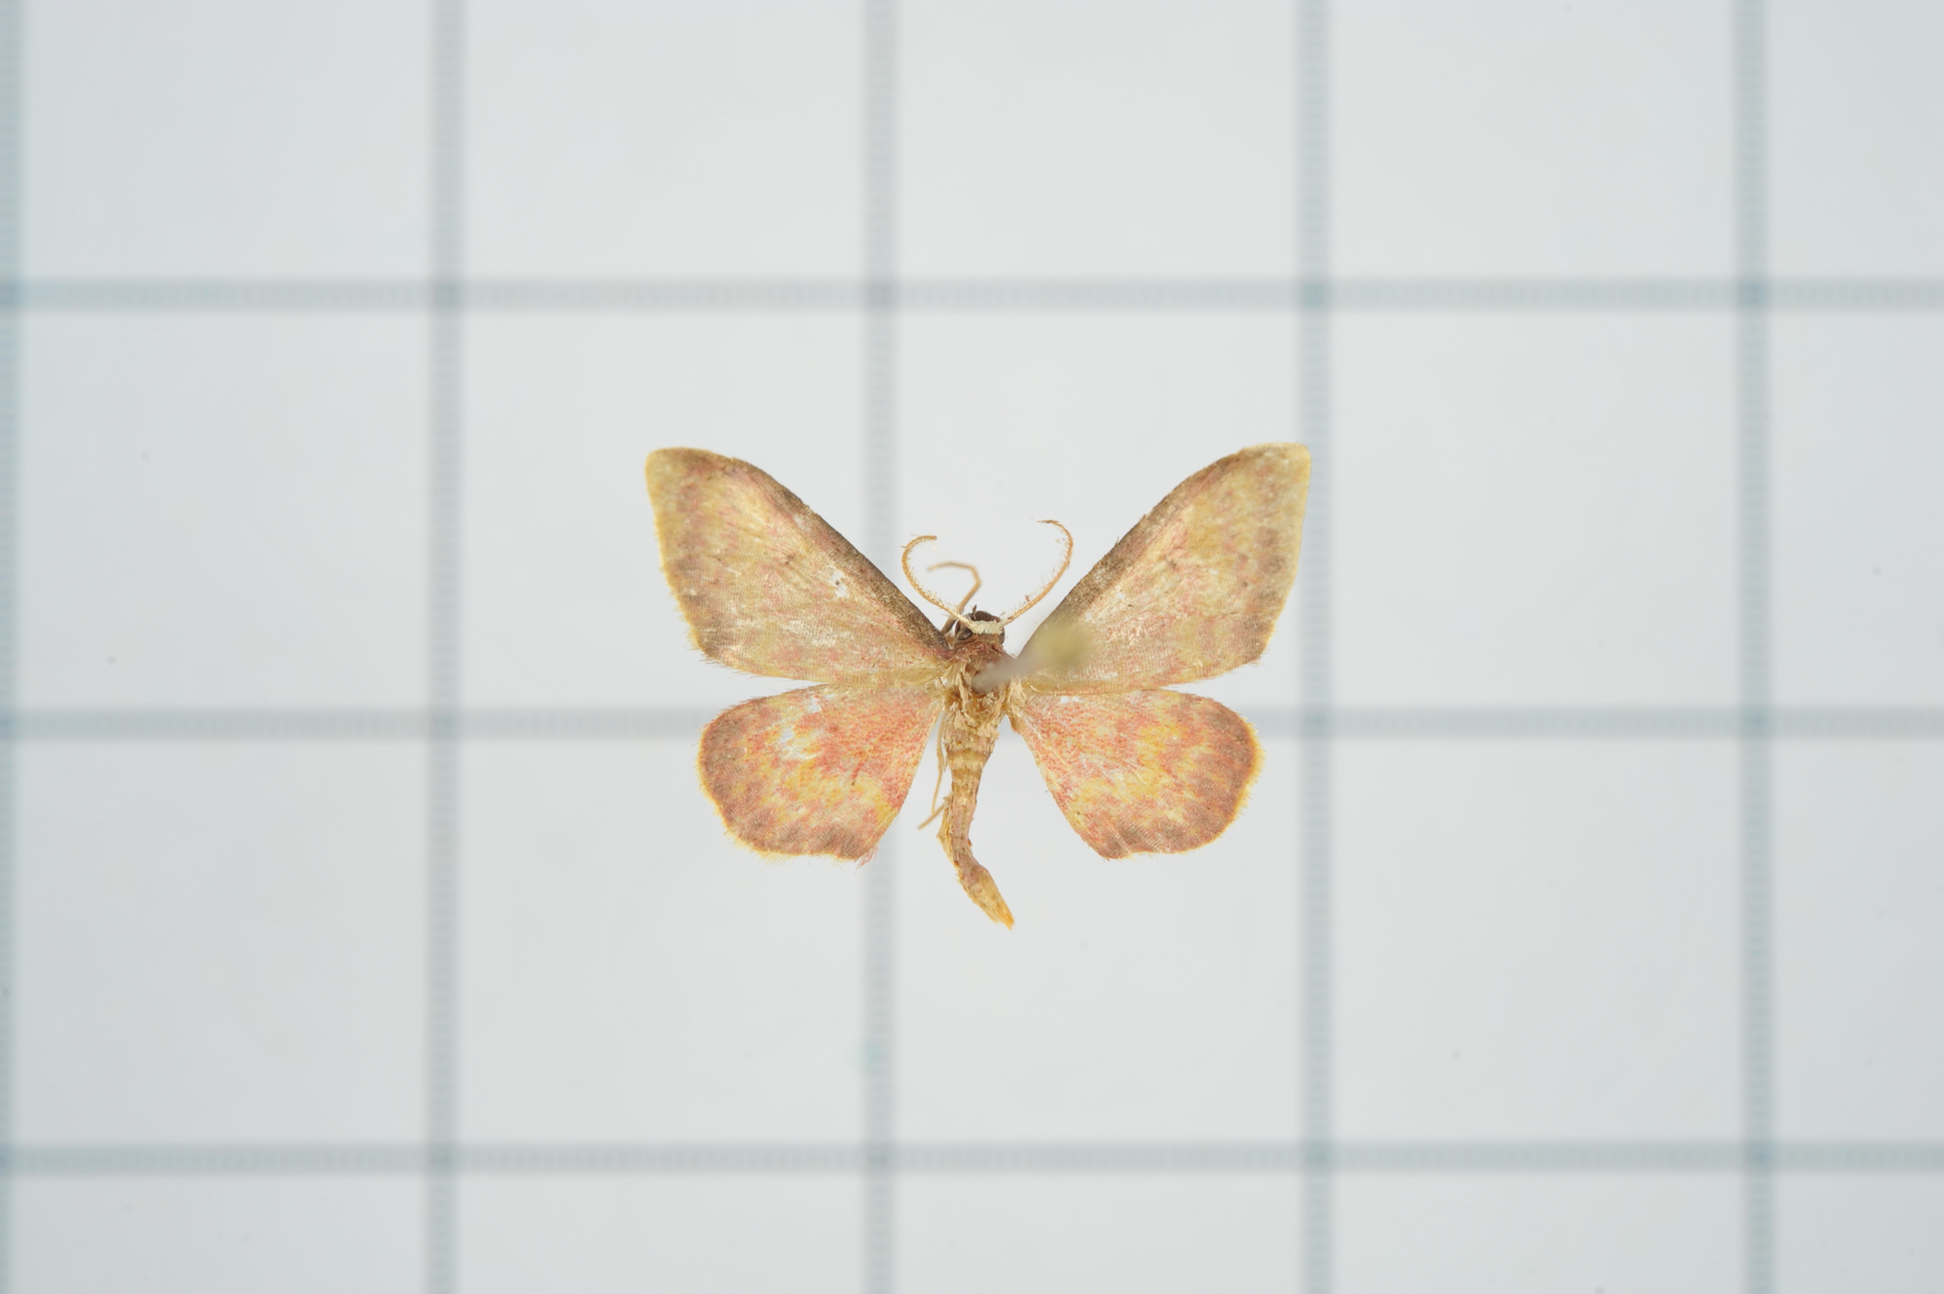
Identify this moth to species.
Idaea sinicata
